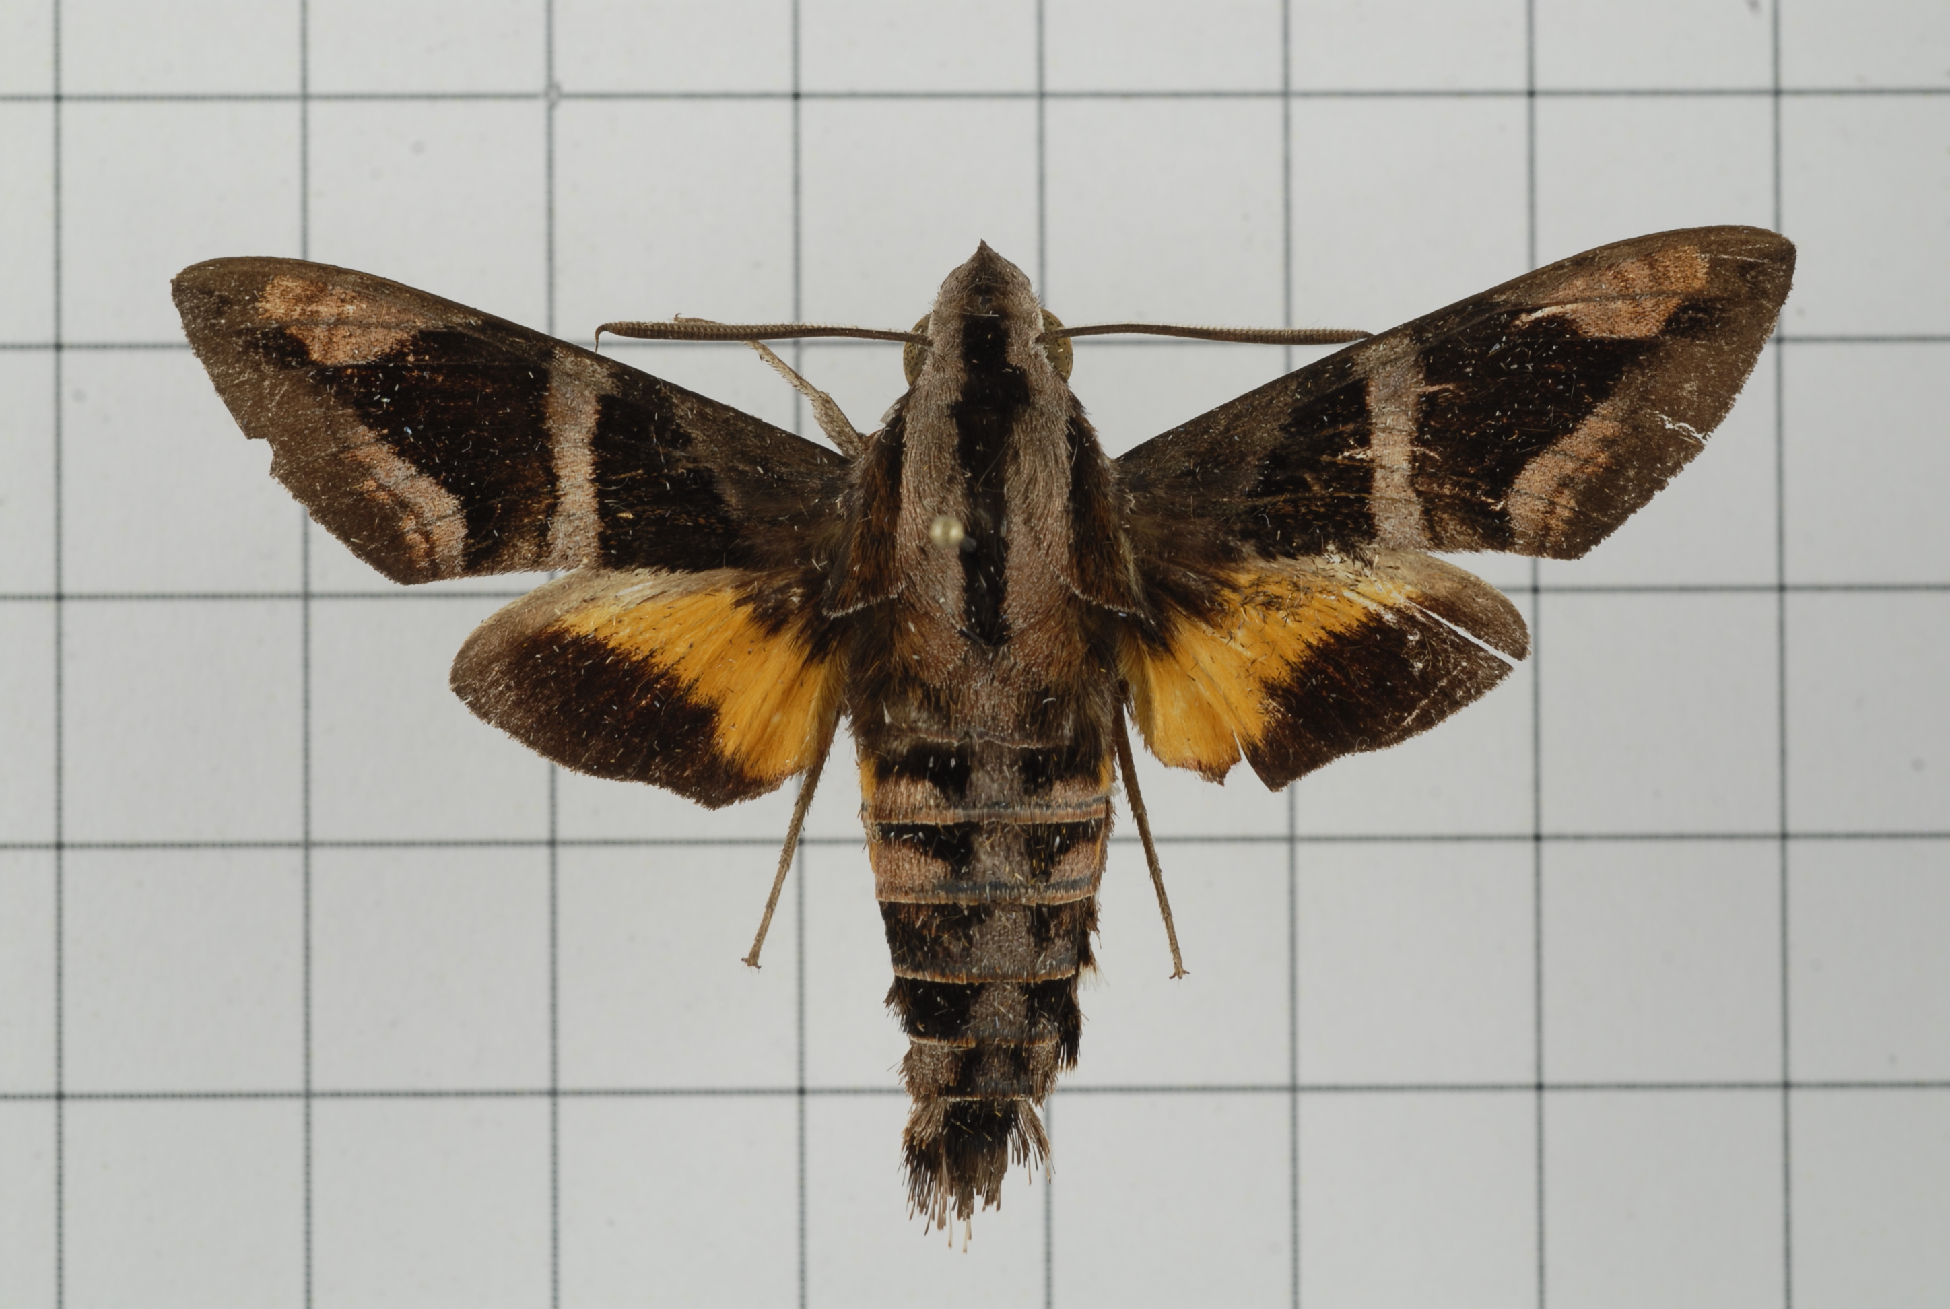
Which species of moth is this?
Macroglossum mitchellii imperator
